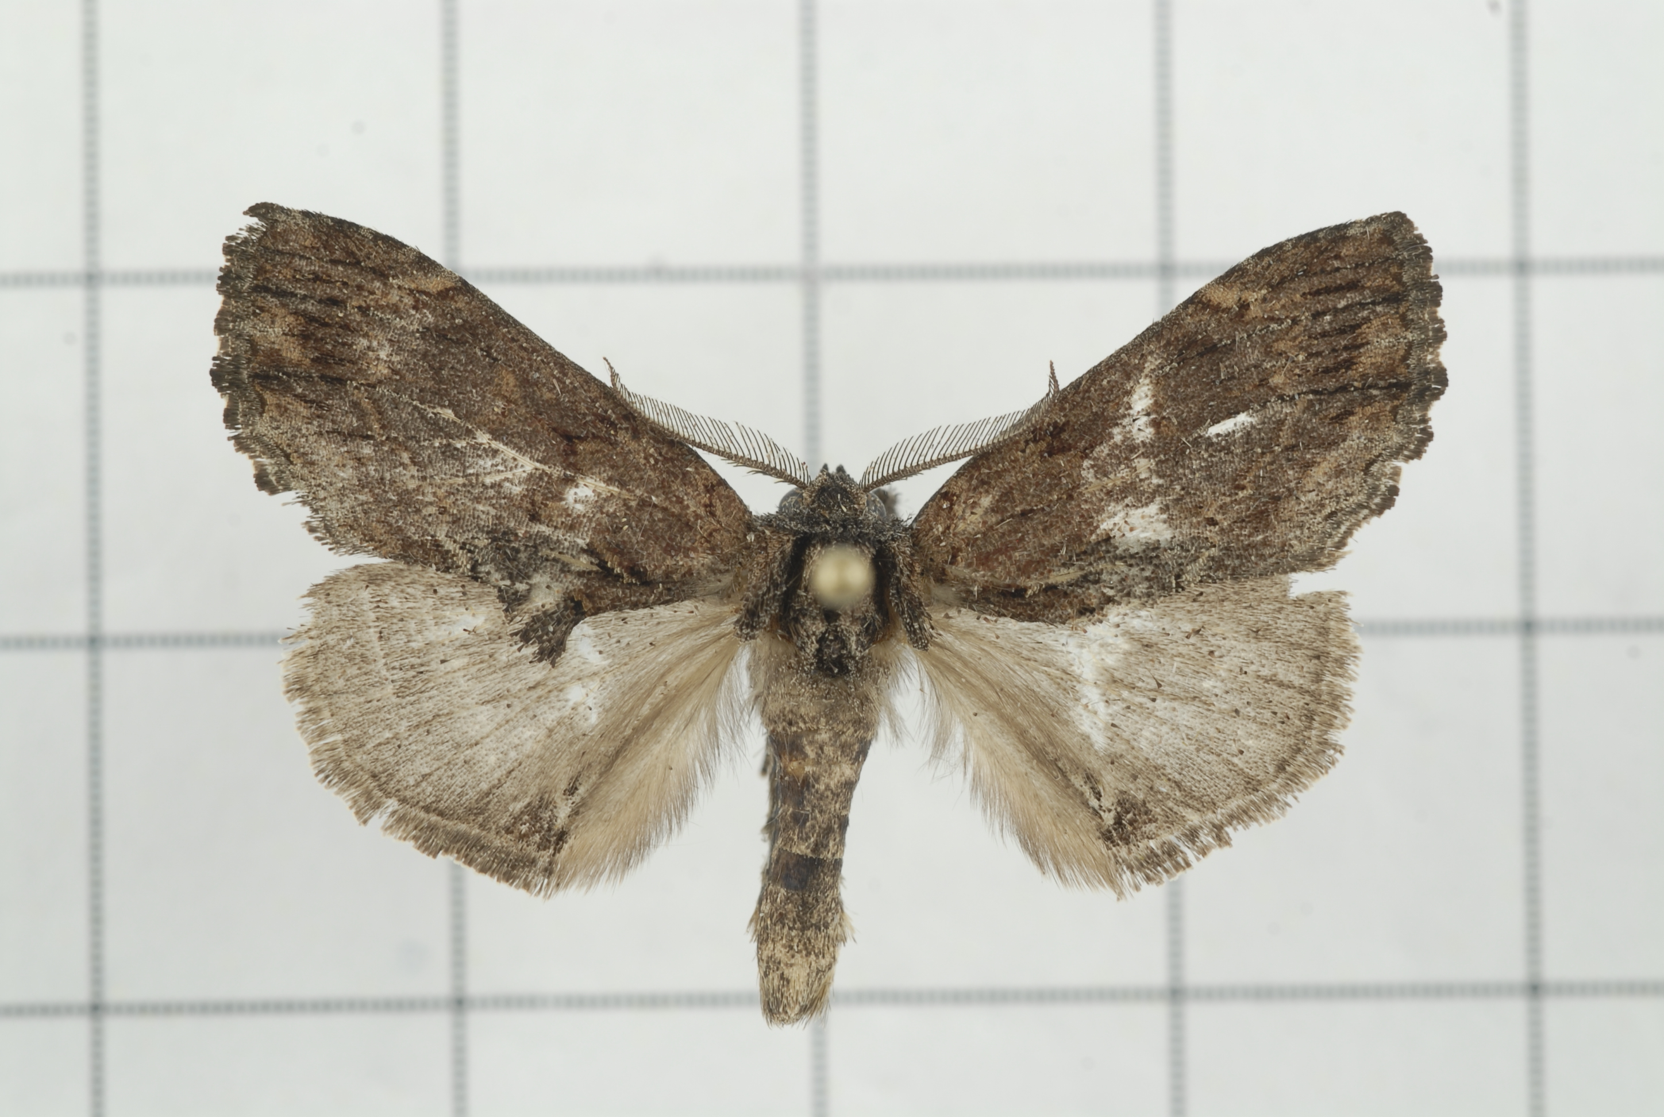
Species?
Lophontosia fusca
